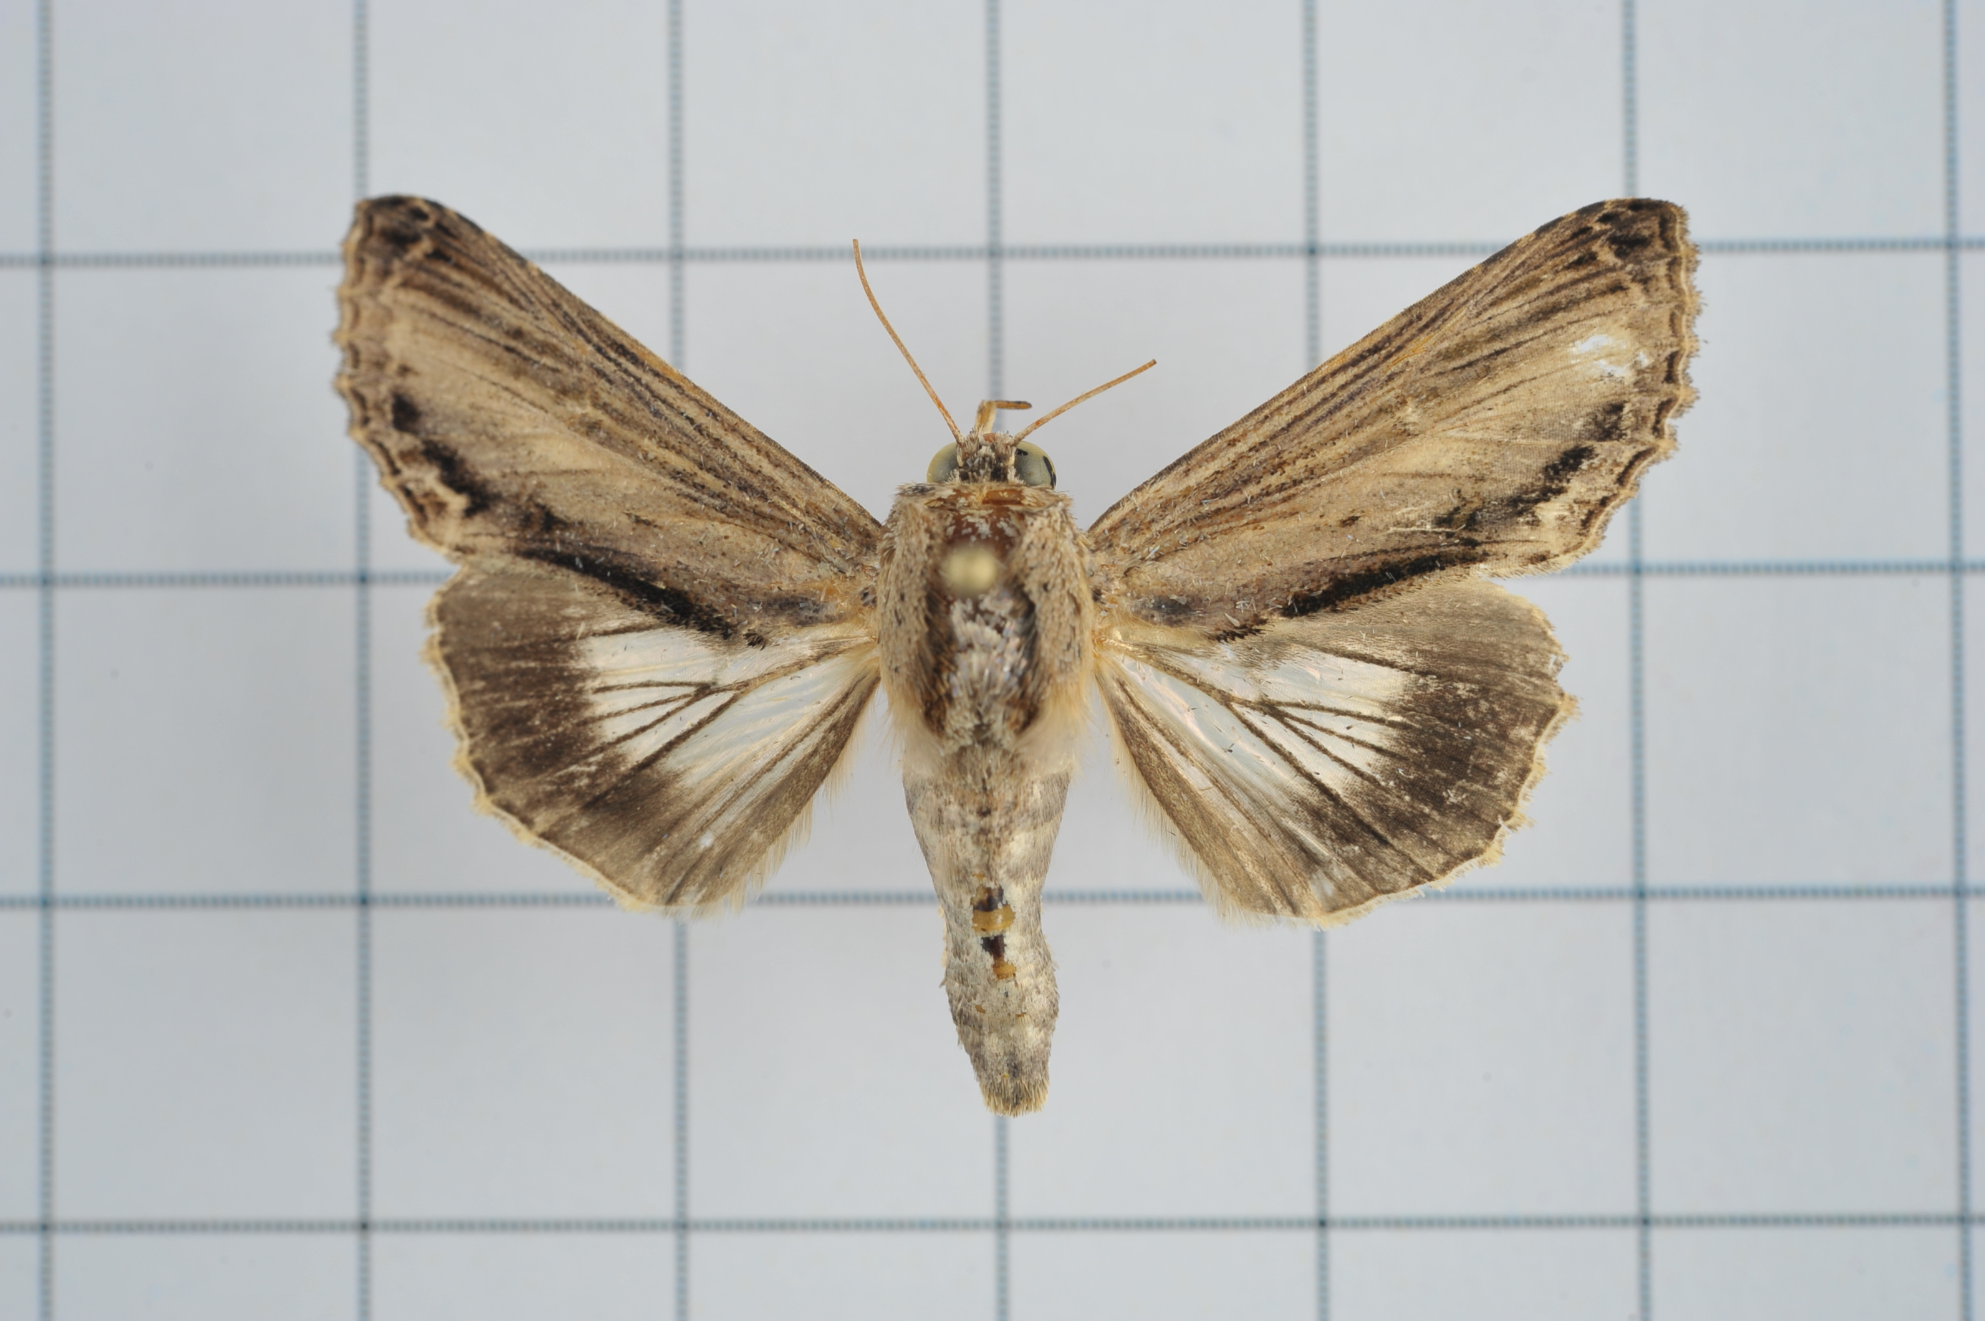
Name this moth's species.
Stictoptera macromma
